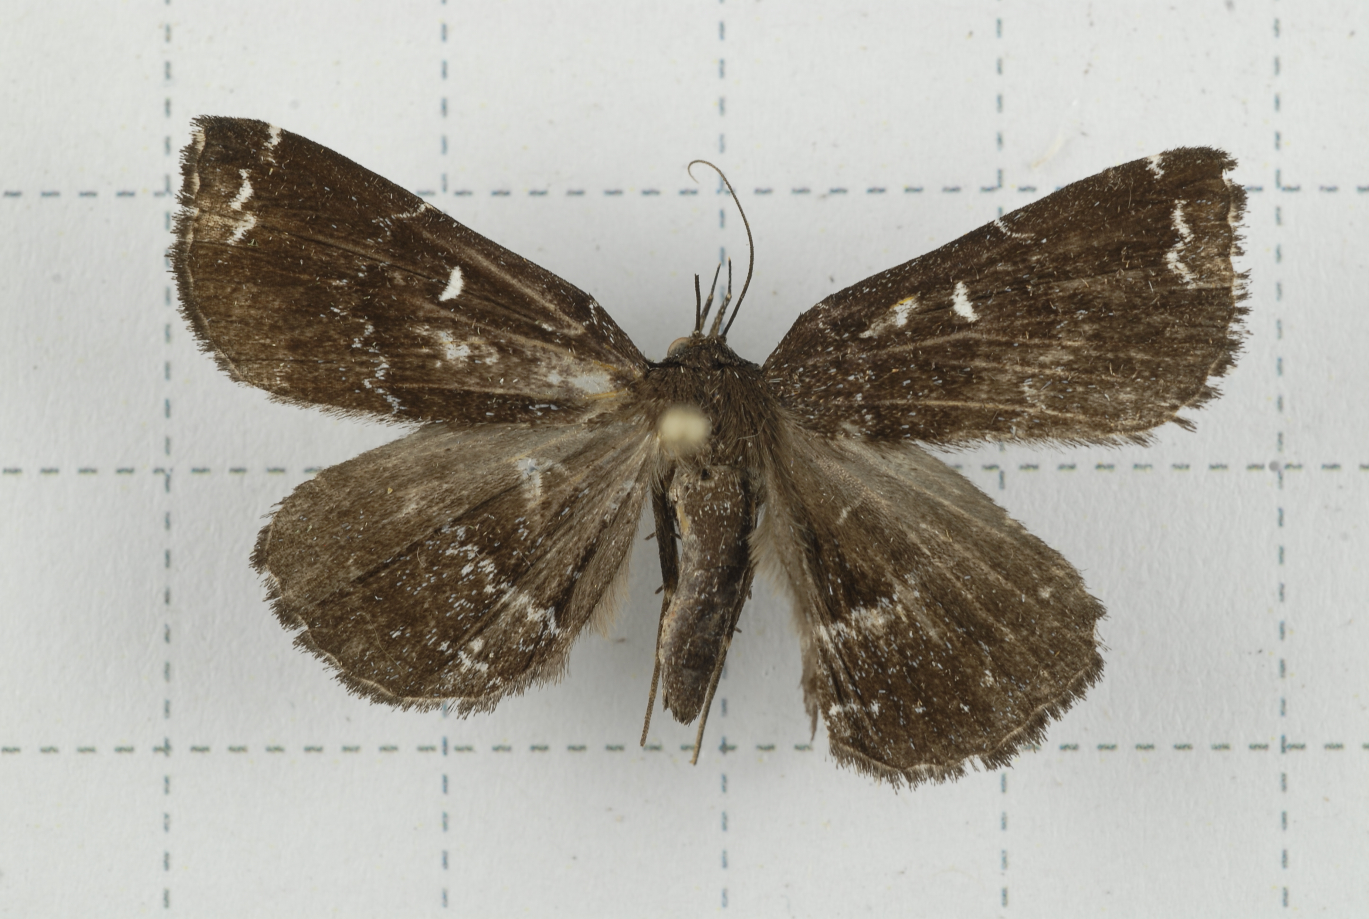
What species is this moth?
Adrapsa simplex
